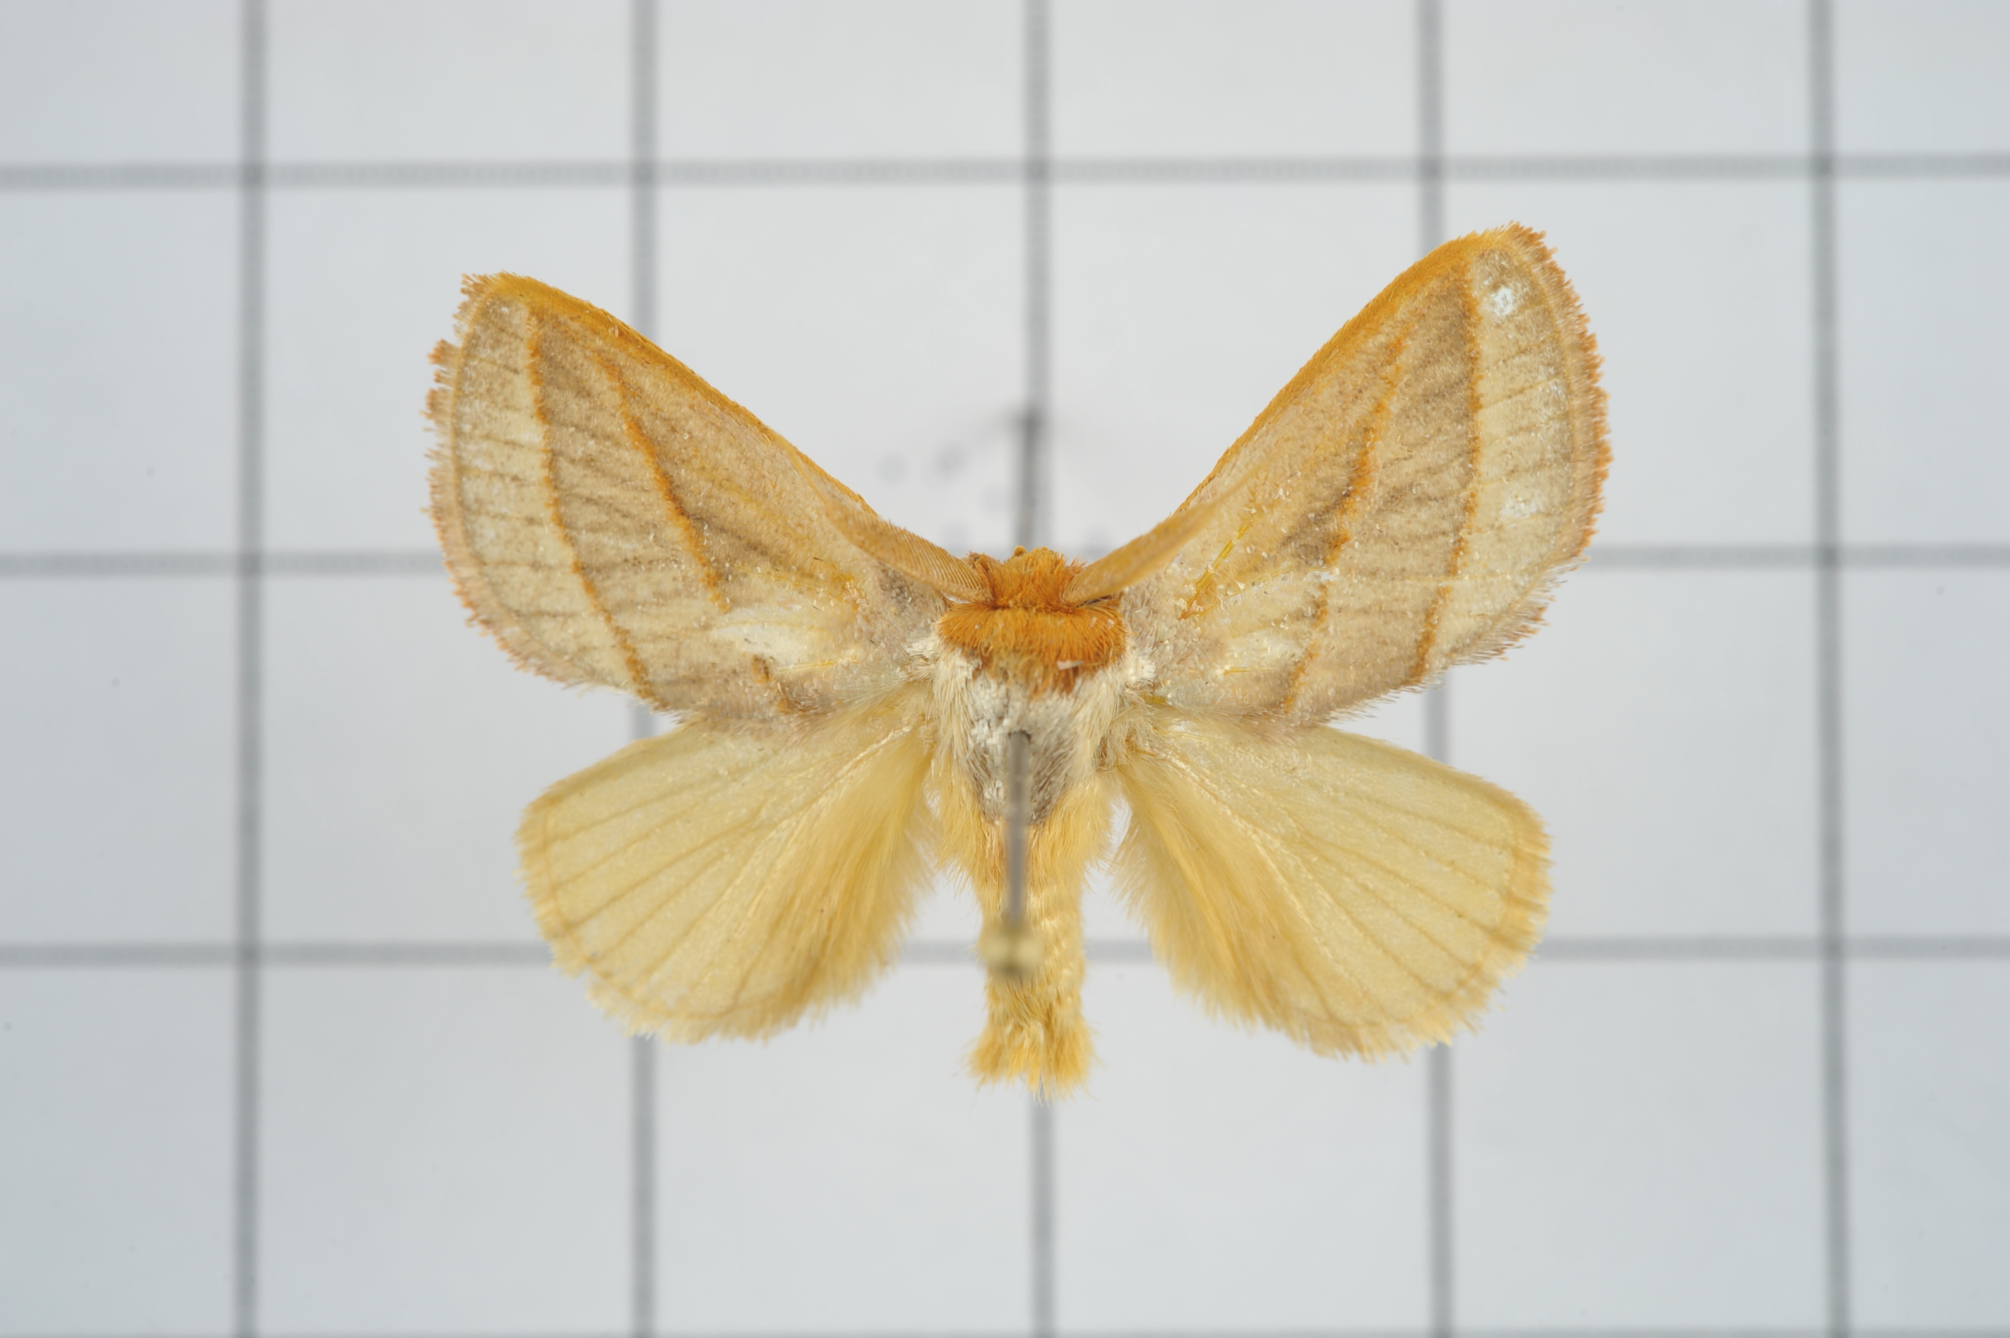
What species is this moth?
Cania heppneri
